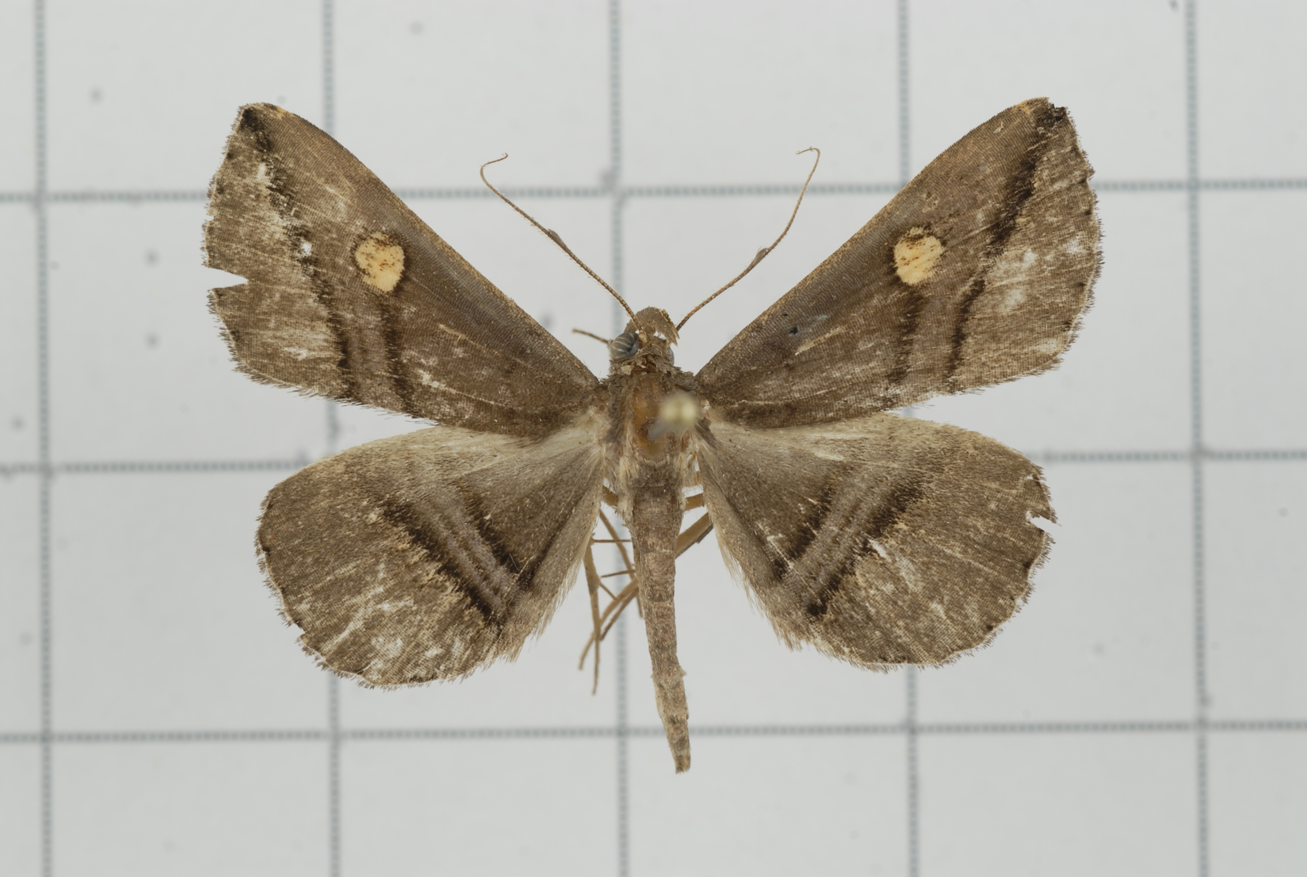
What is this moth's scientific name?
Hadennia ochreistigma
